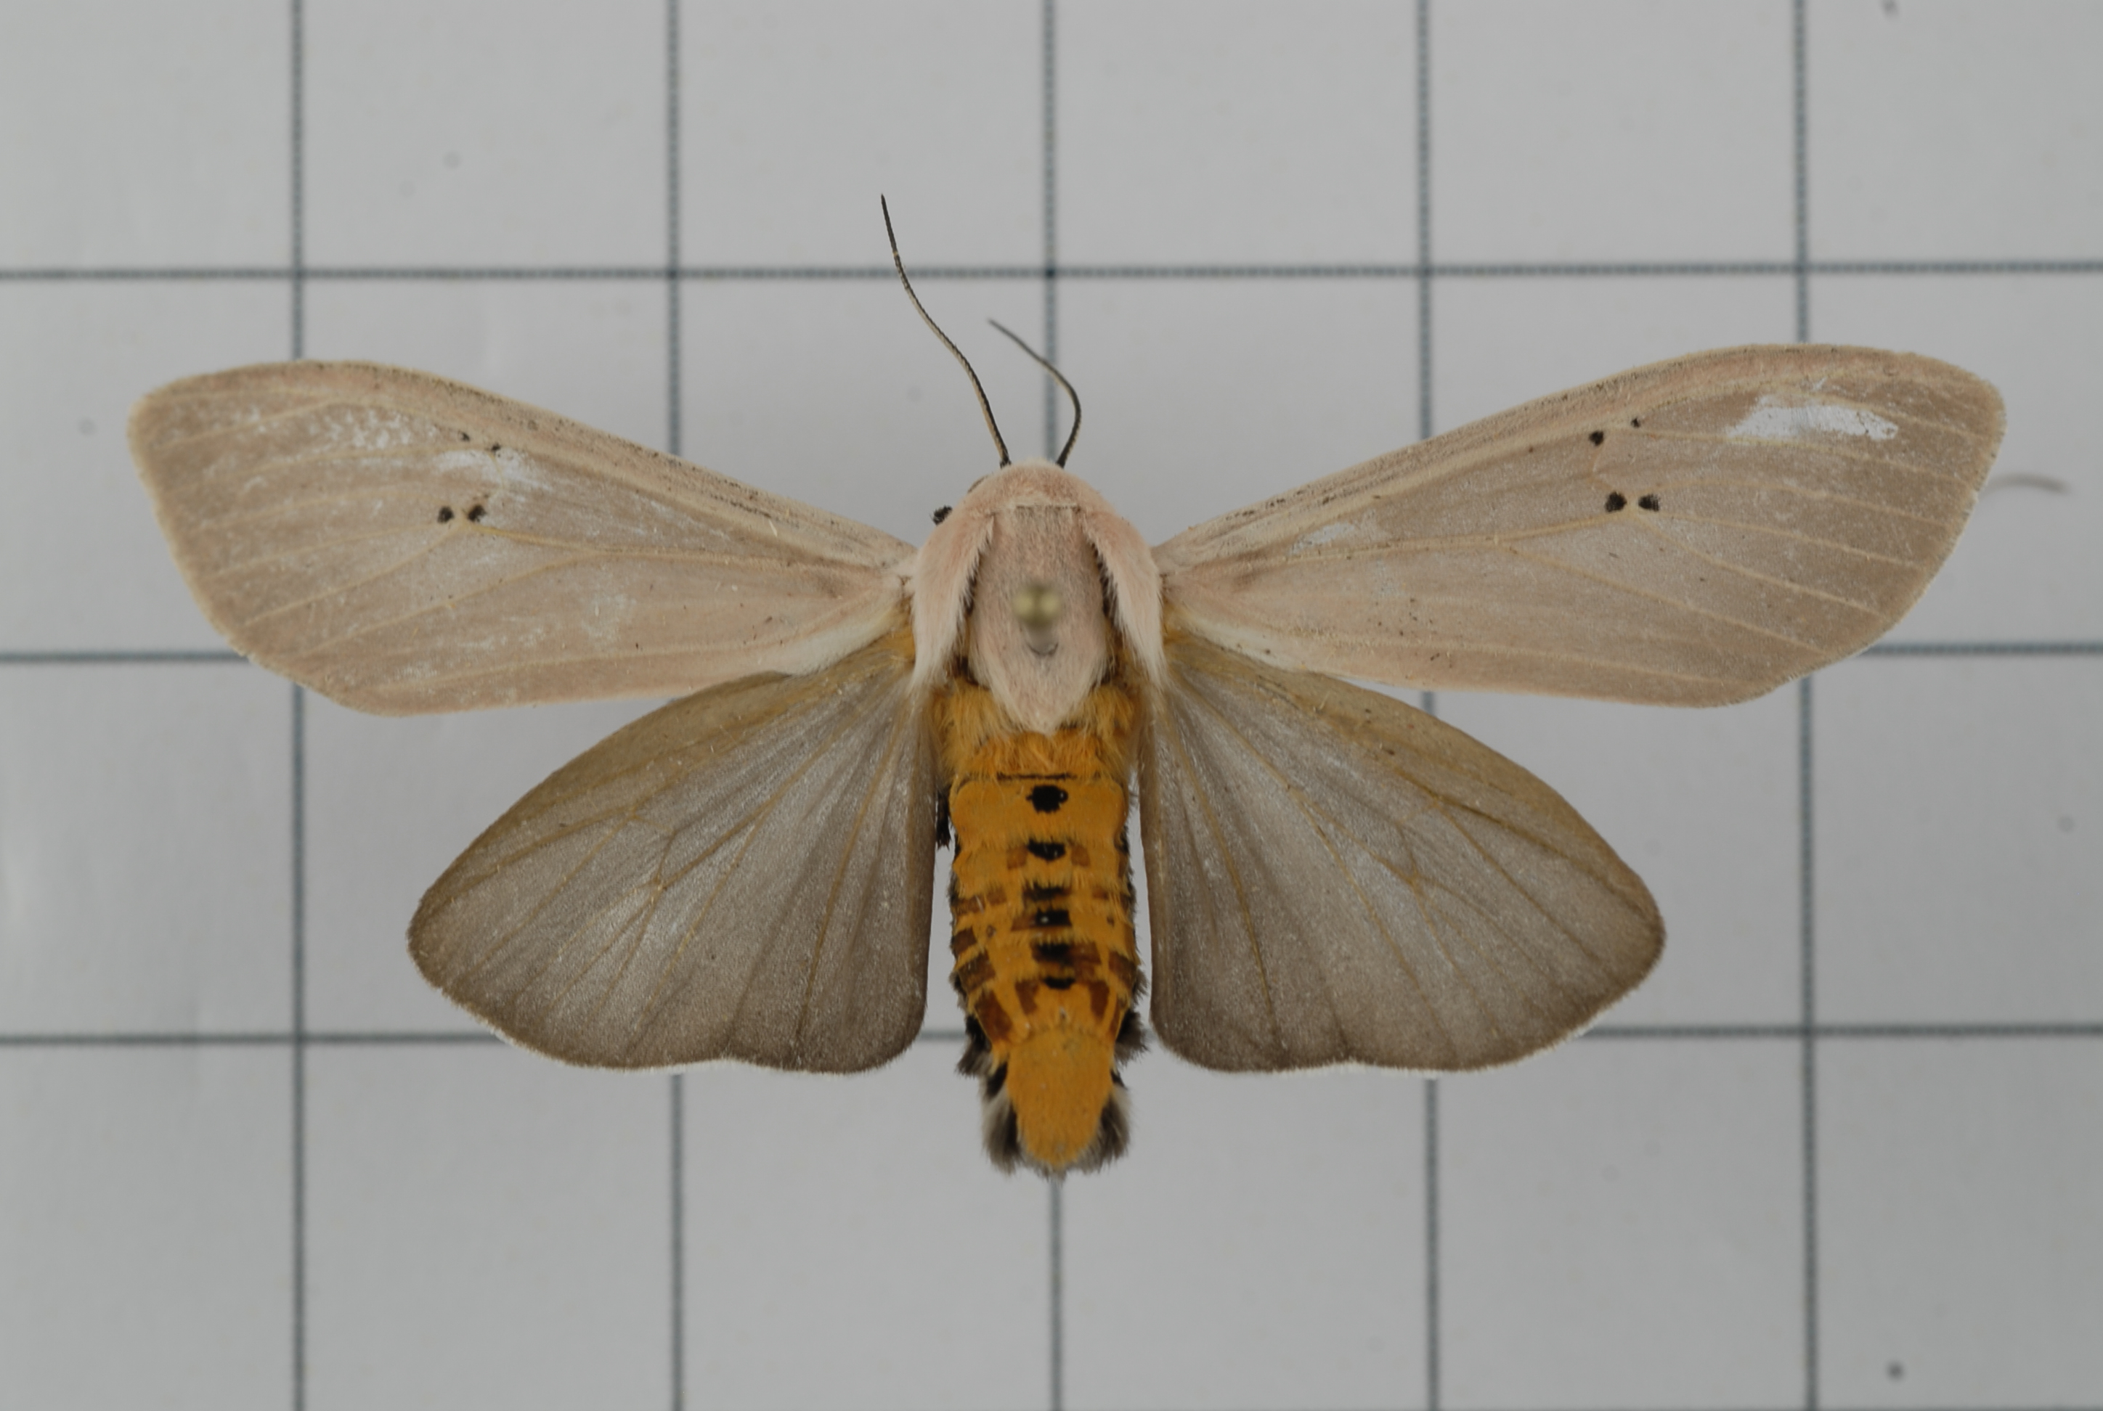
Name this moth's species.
Creatonotos transiens koni
